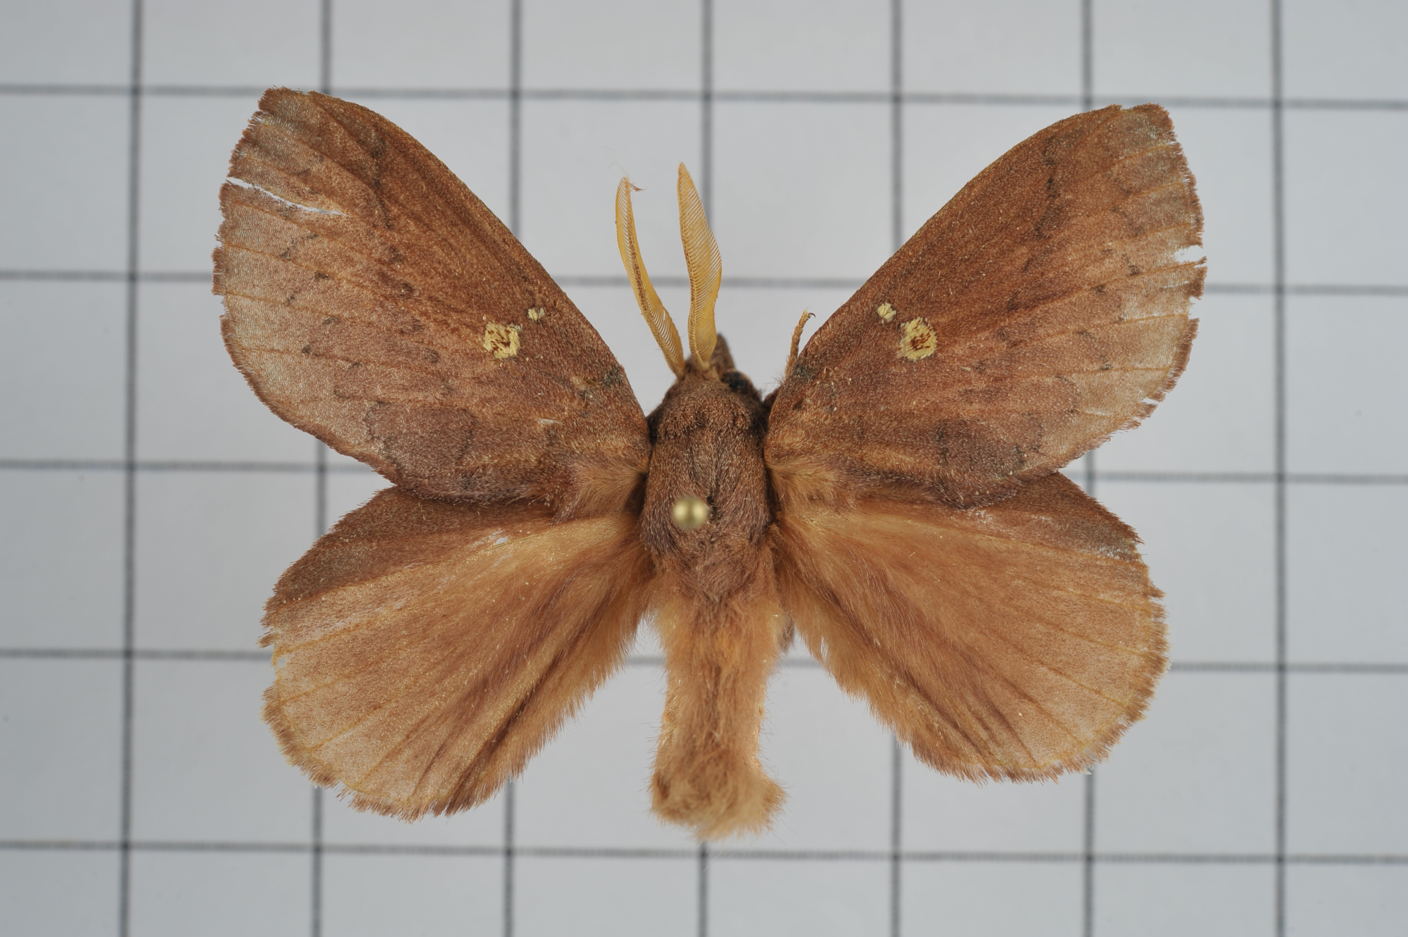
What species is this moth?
Euthrix laeta arina
